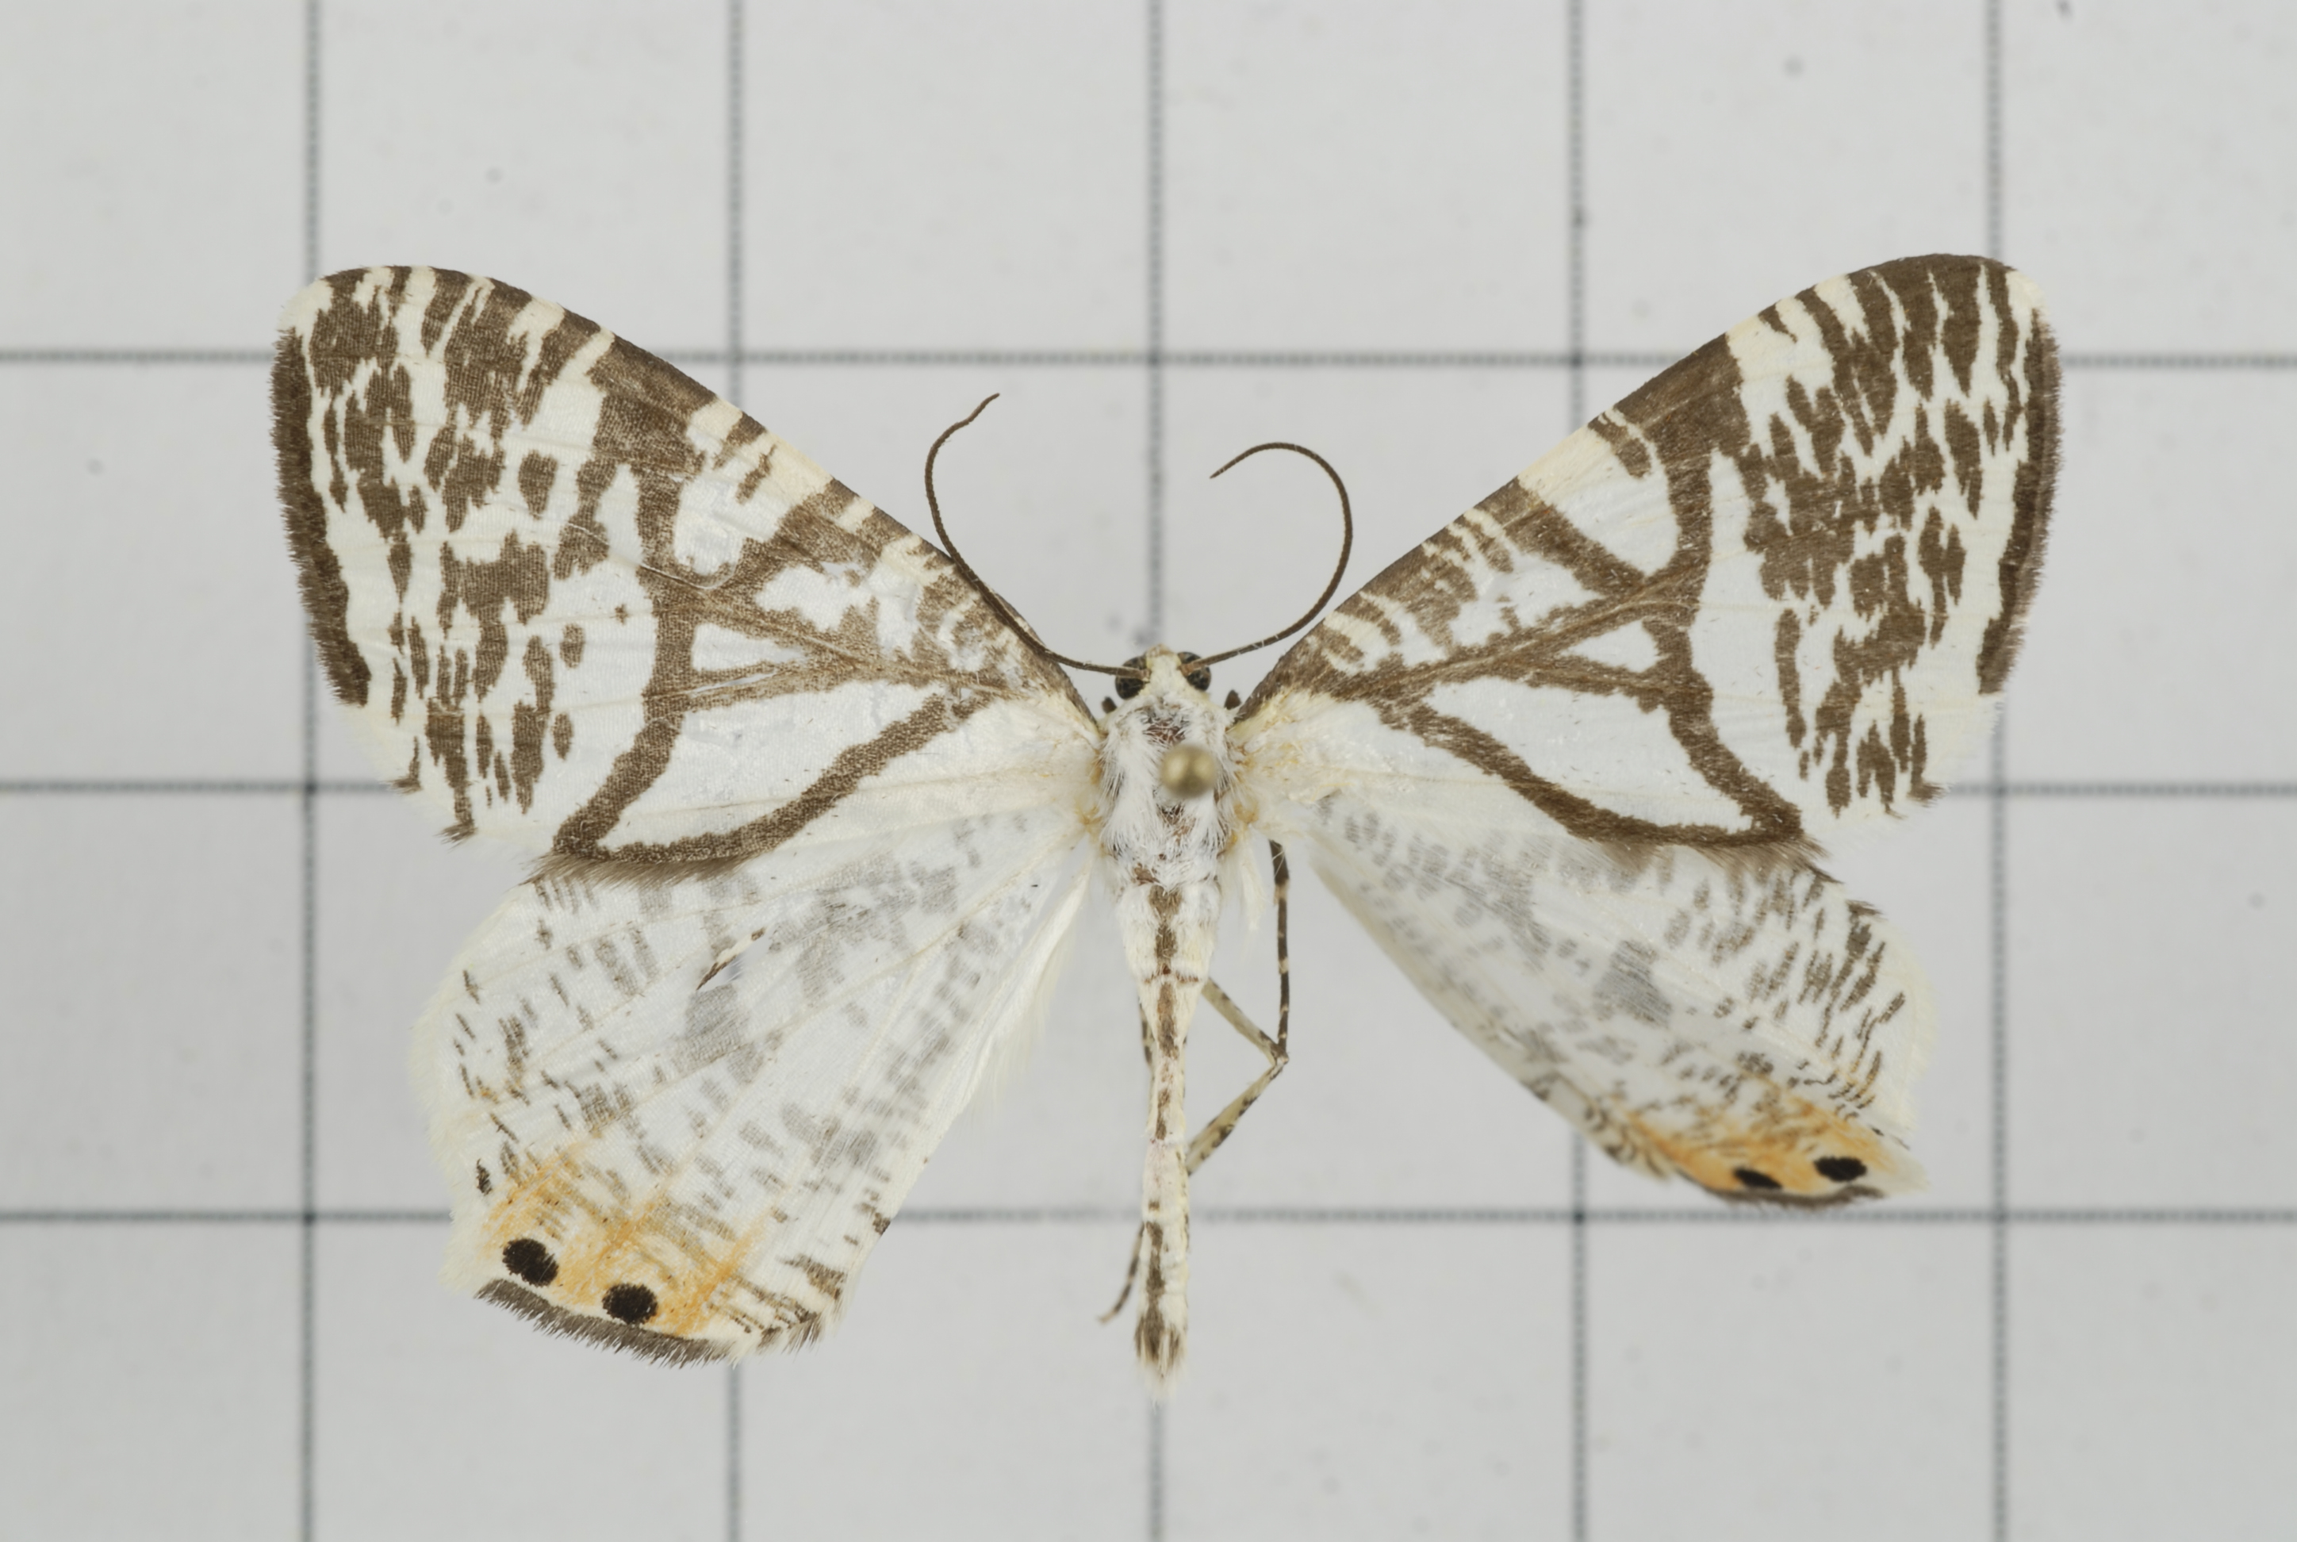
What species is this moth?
Ourapteryx ramosa
